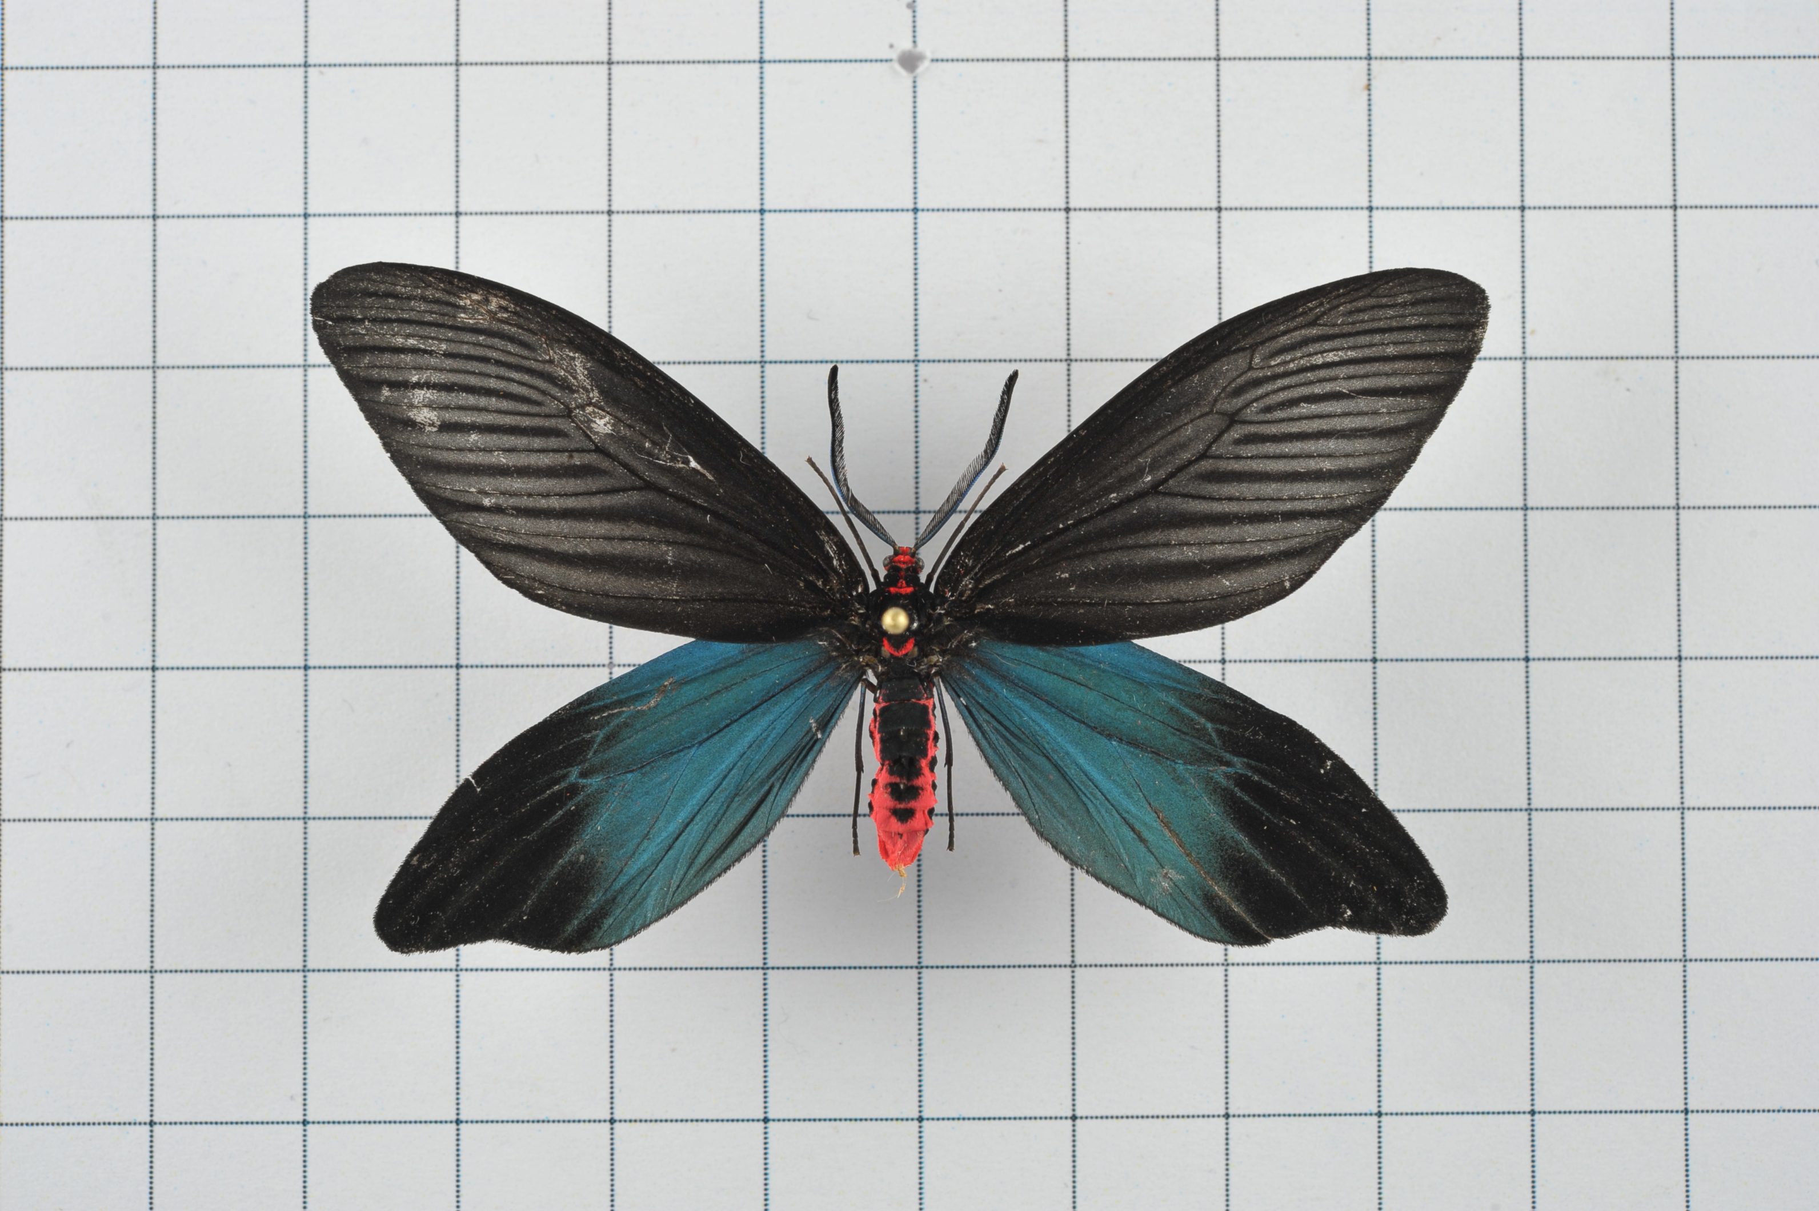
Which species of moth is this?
Histia flabellicornis ultima
